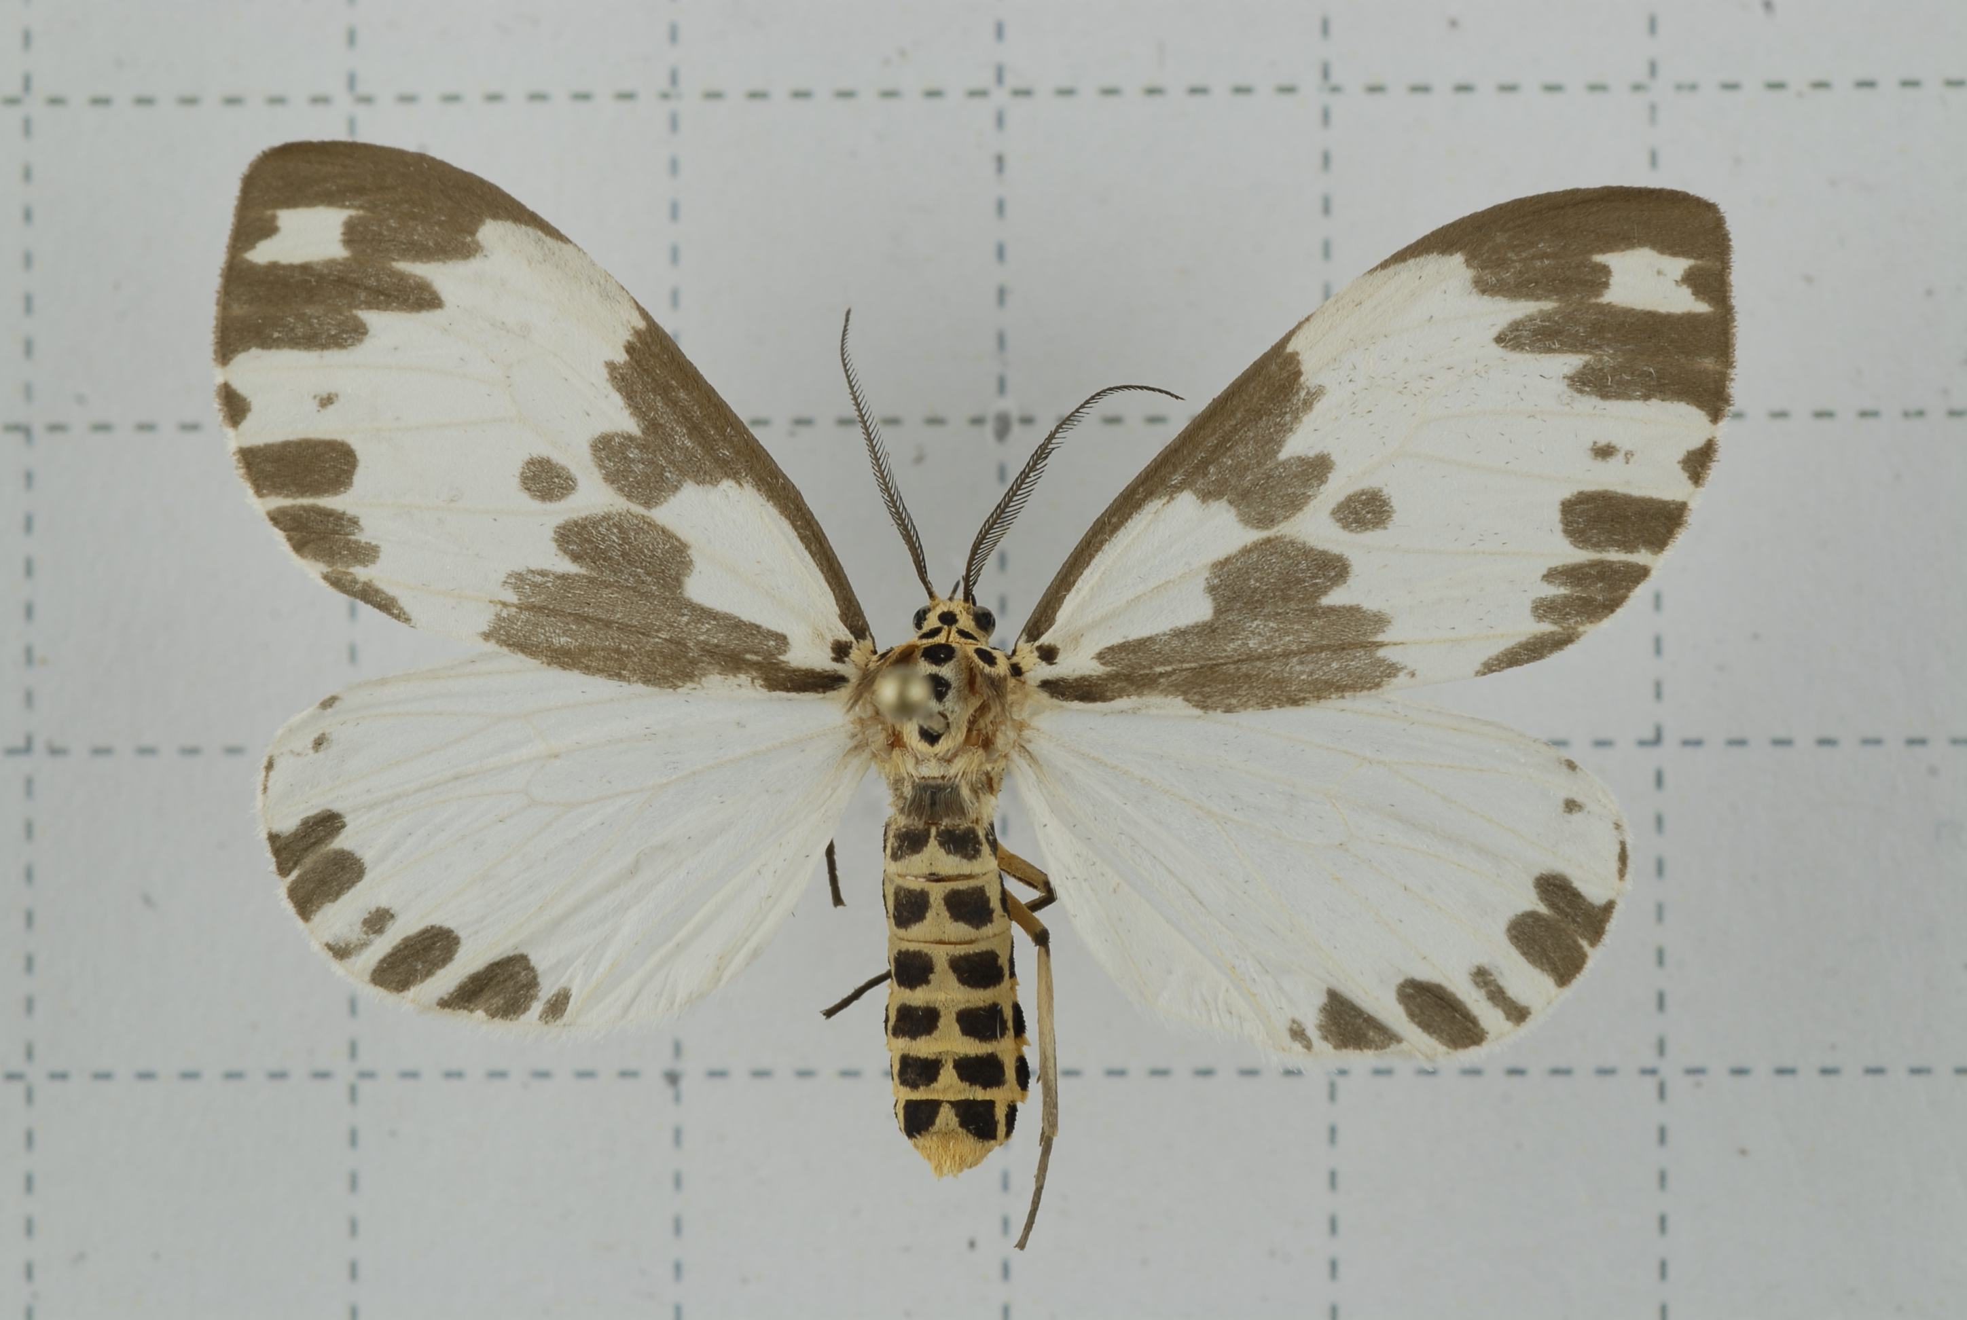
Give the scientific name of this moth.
Nyctemera carissima formosana
